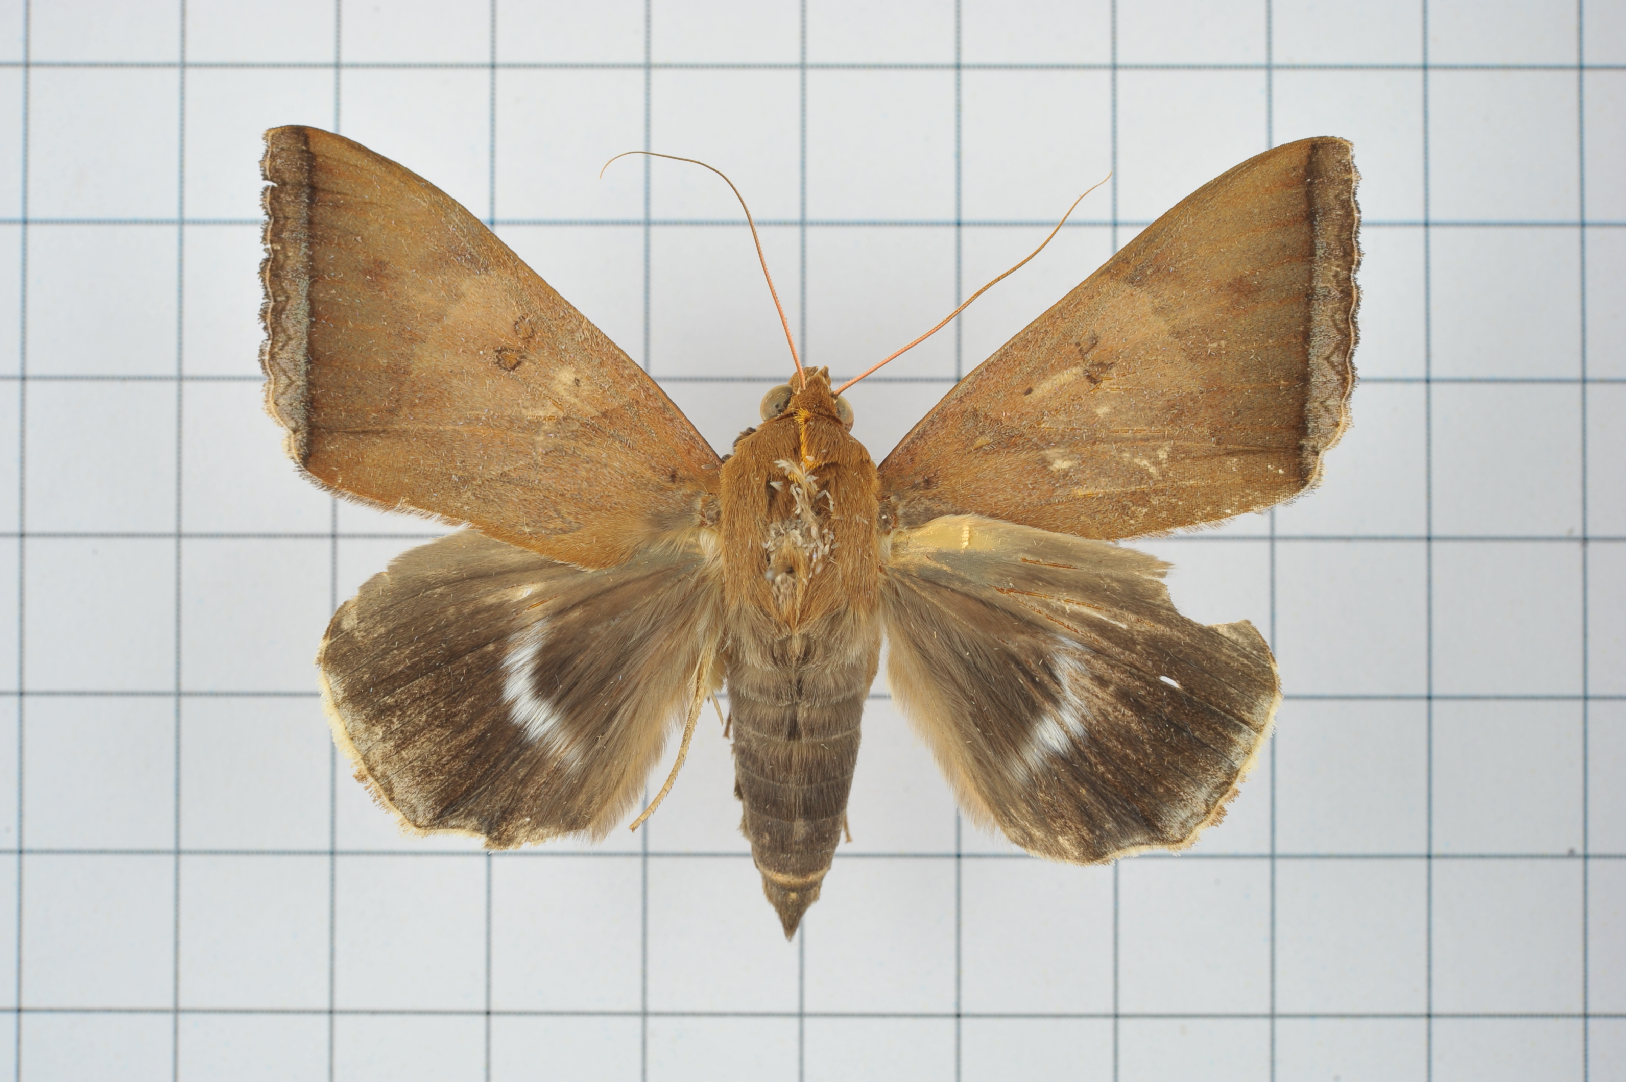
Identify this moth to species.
Artena dotata
